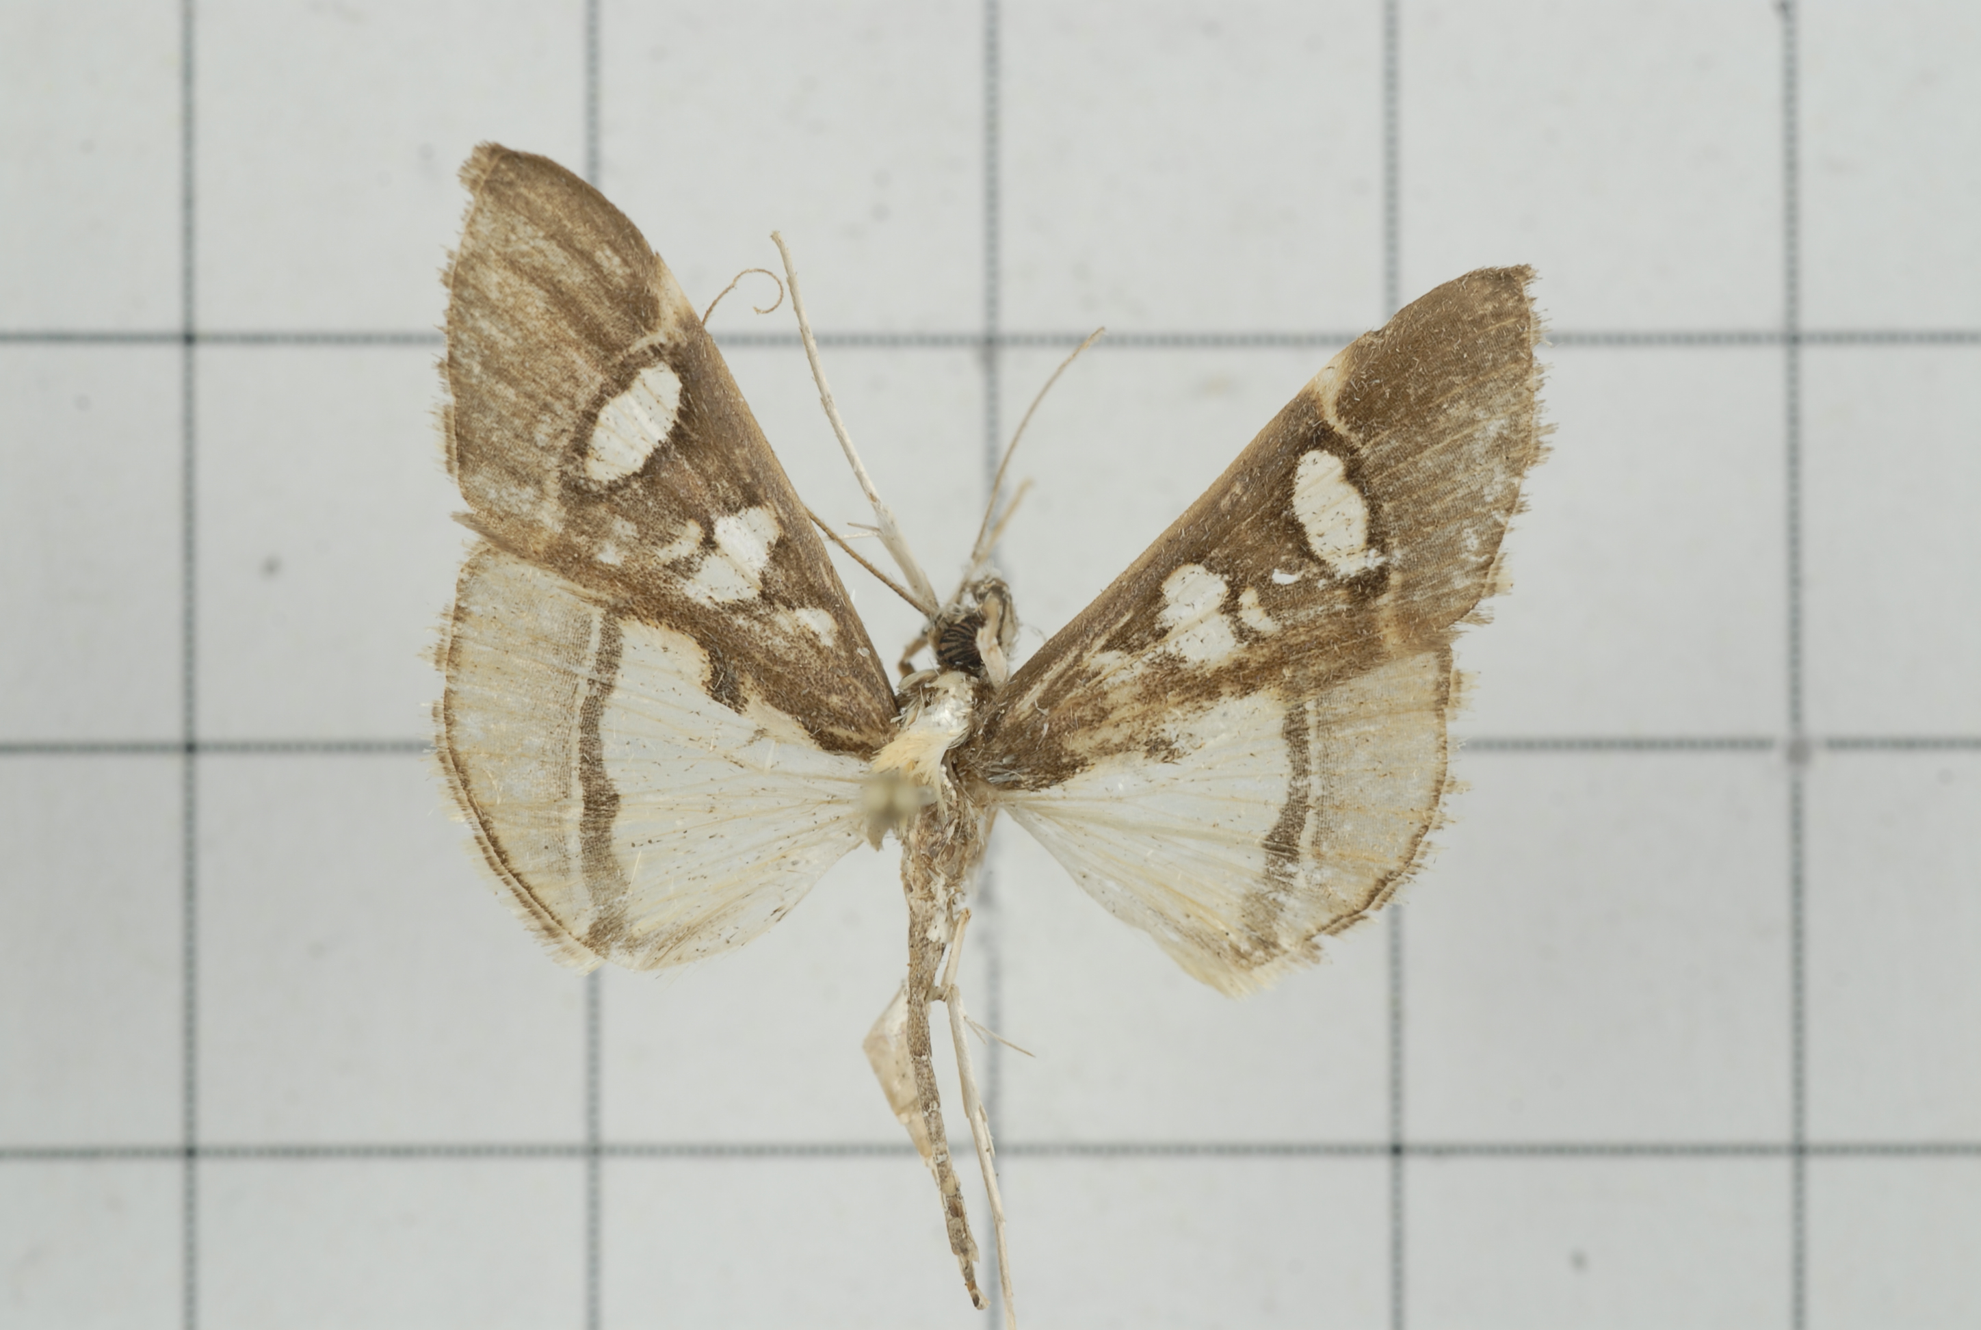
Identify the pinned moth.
Glyphodes chilka
